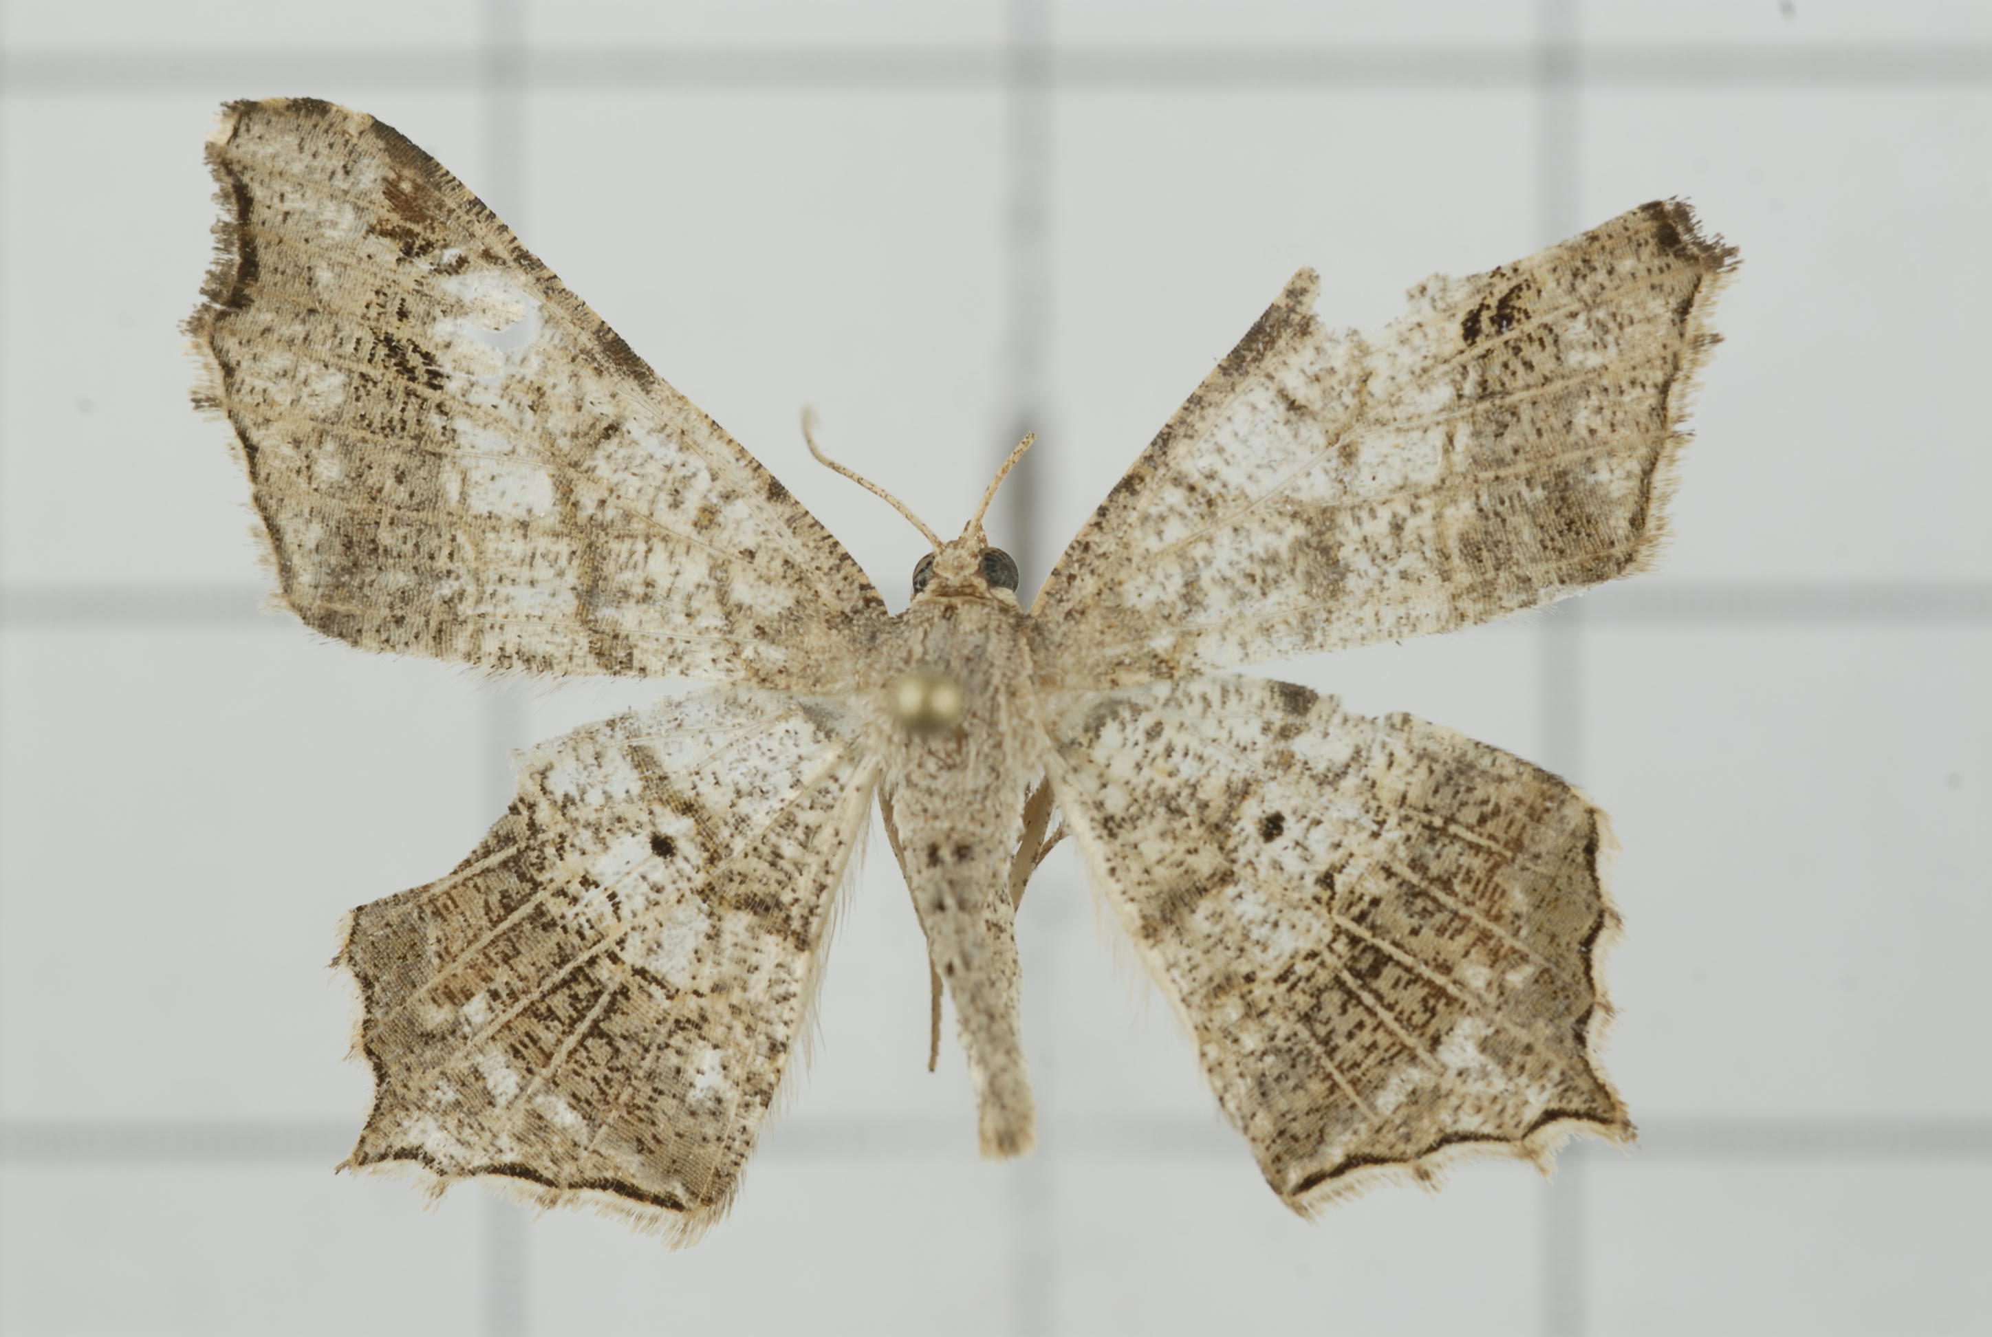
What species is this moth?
Chiasmia emersaria
